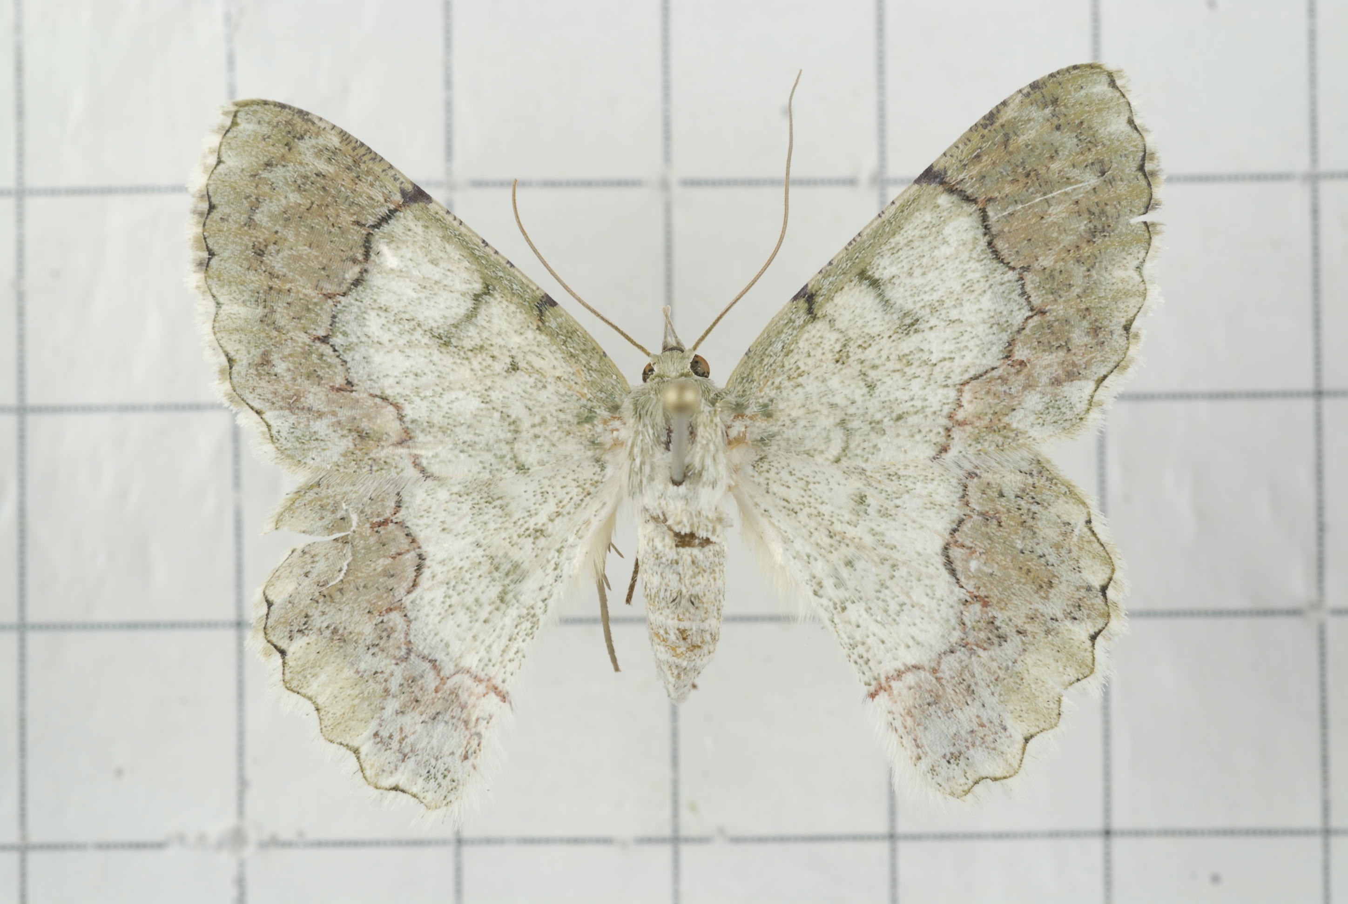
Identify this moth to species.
Pingasa ruginaria pacifica
